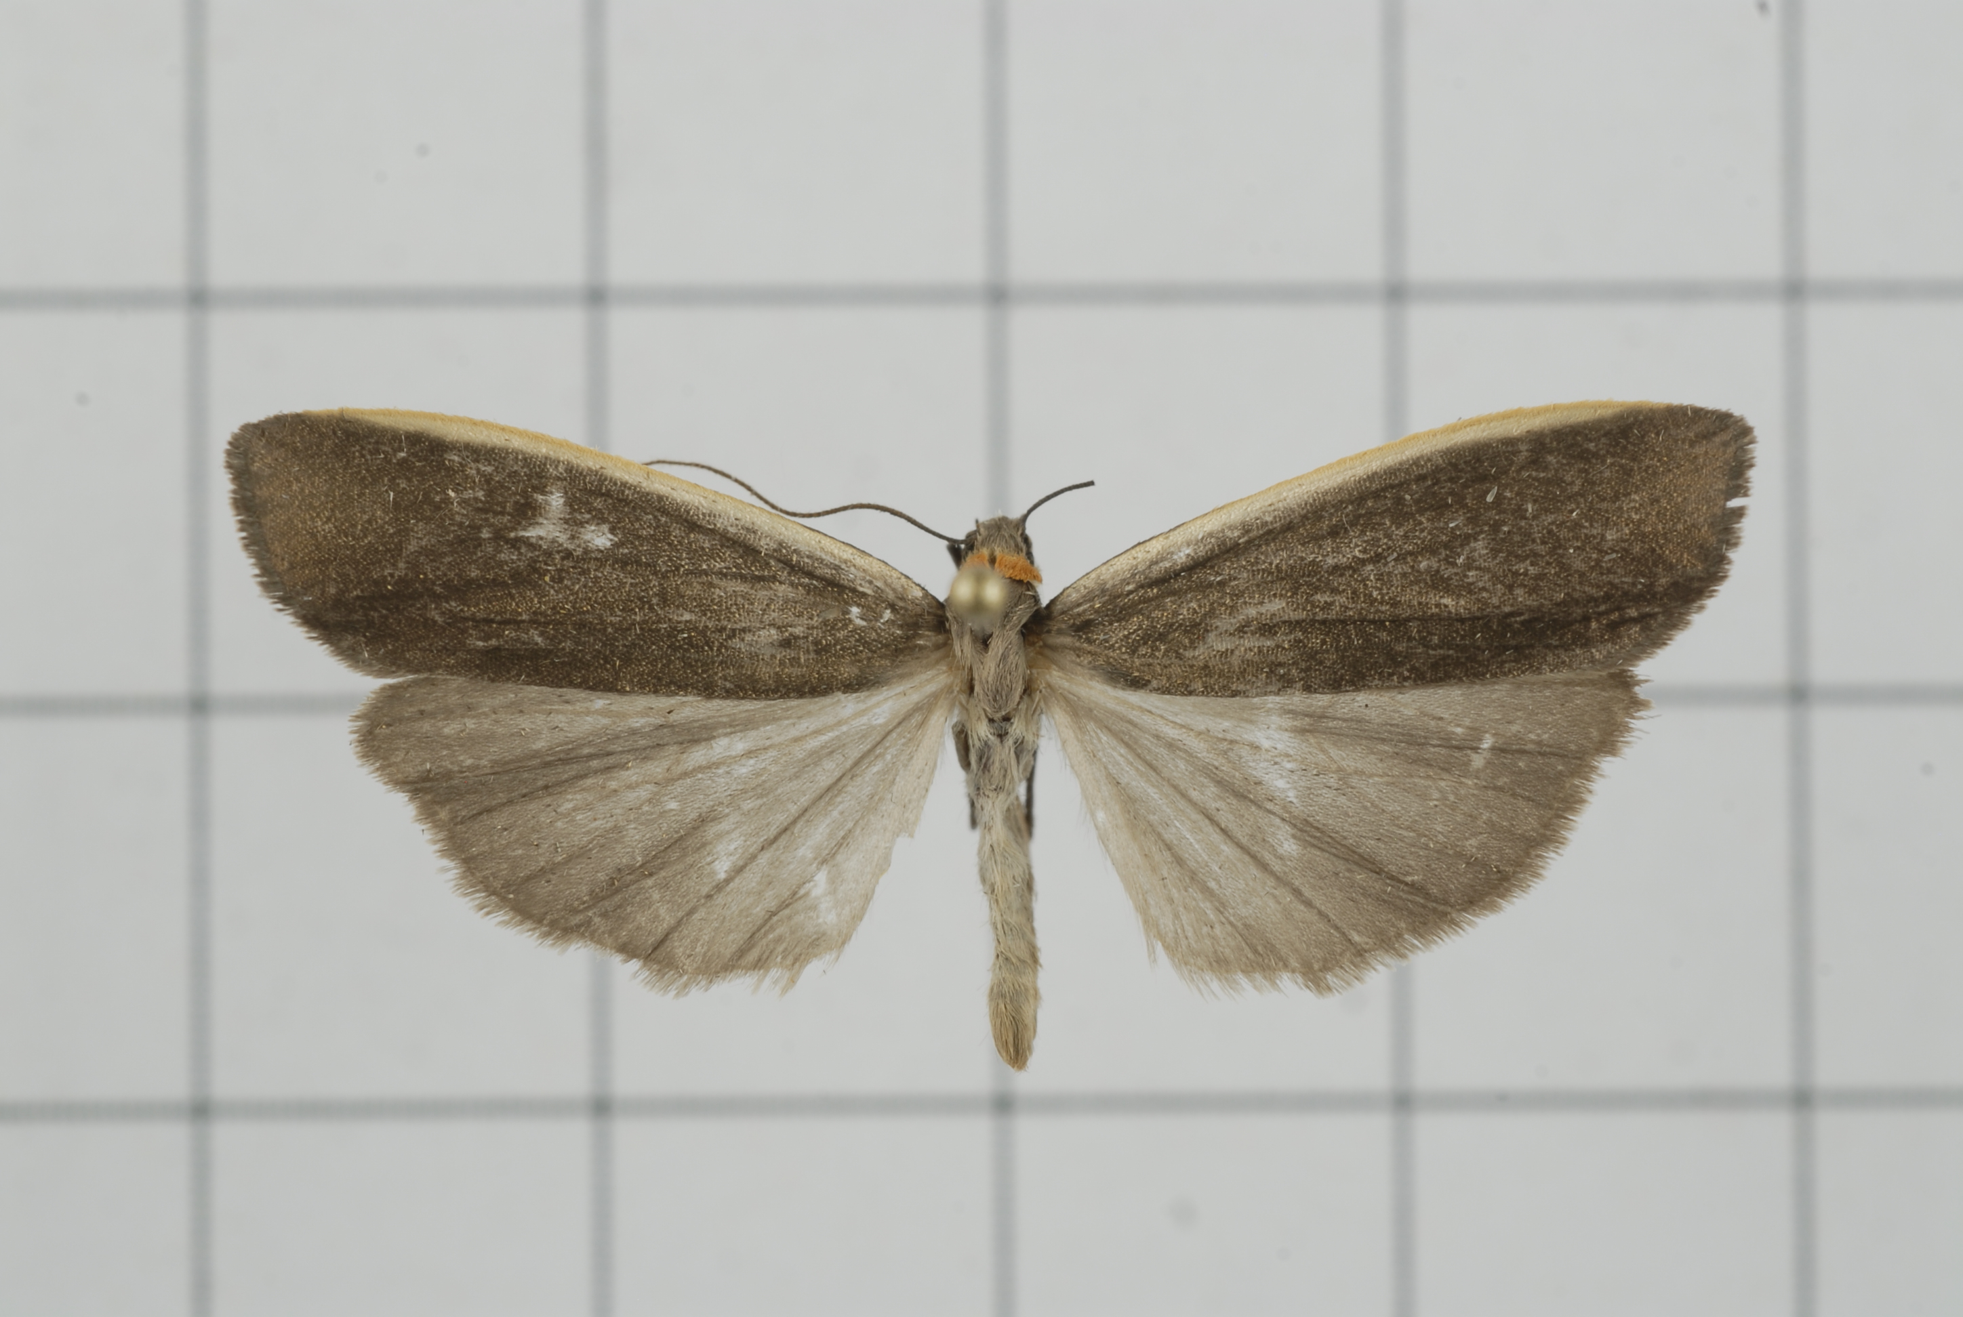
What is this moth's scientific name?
Ghoria subpurpurea
